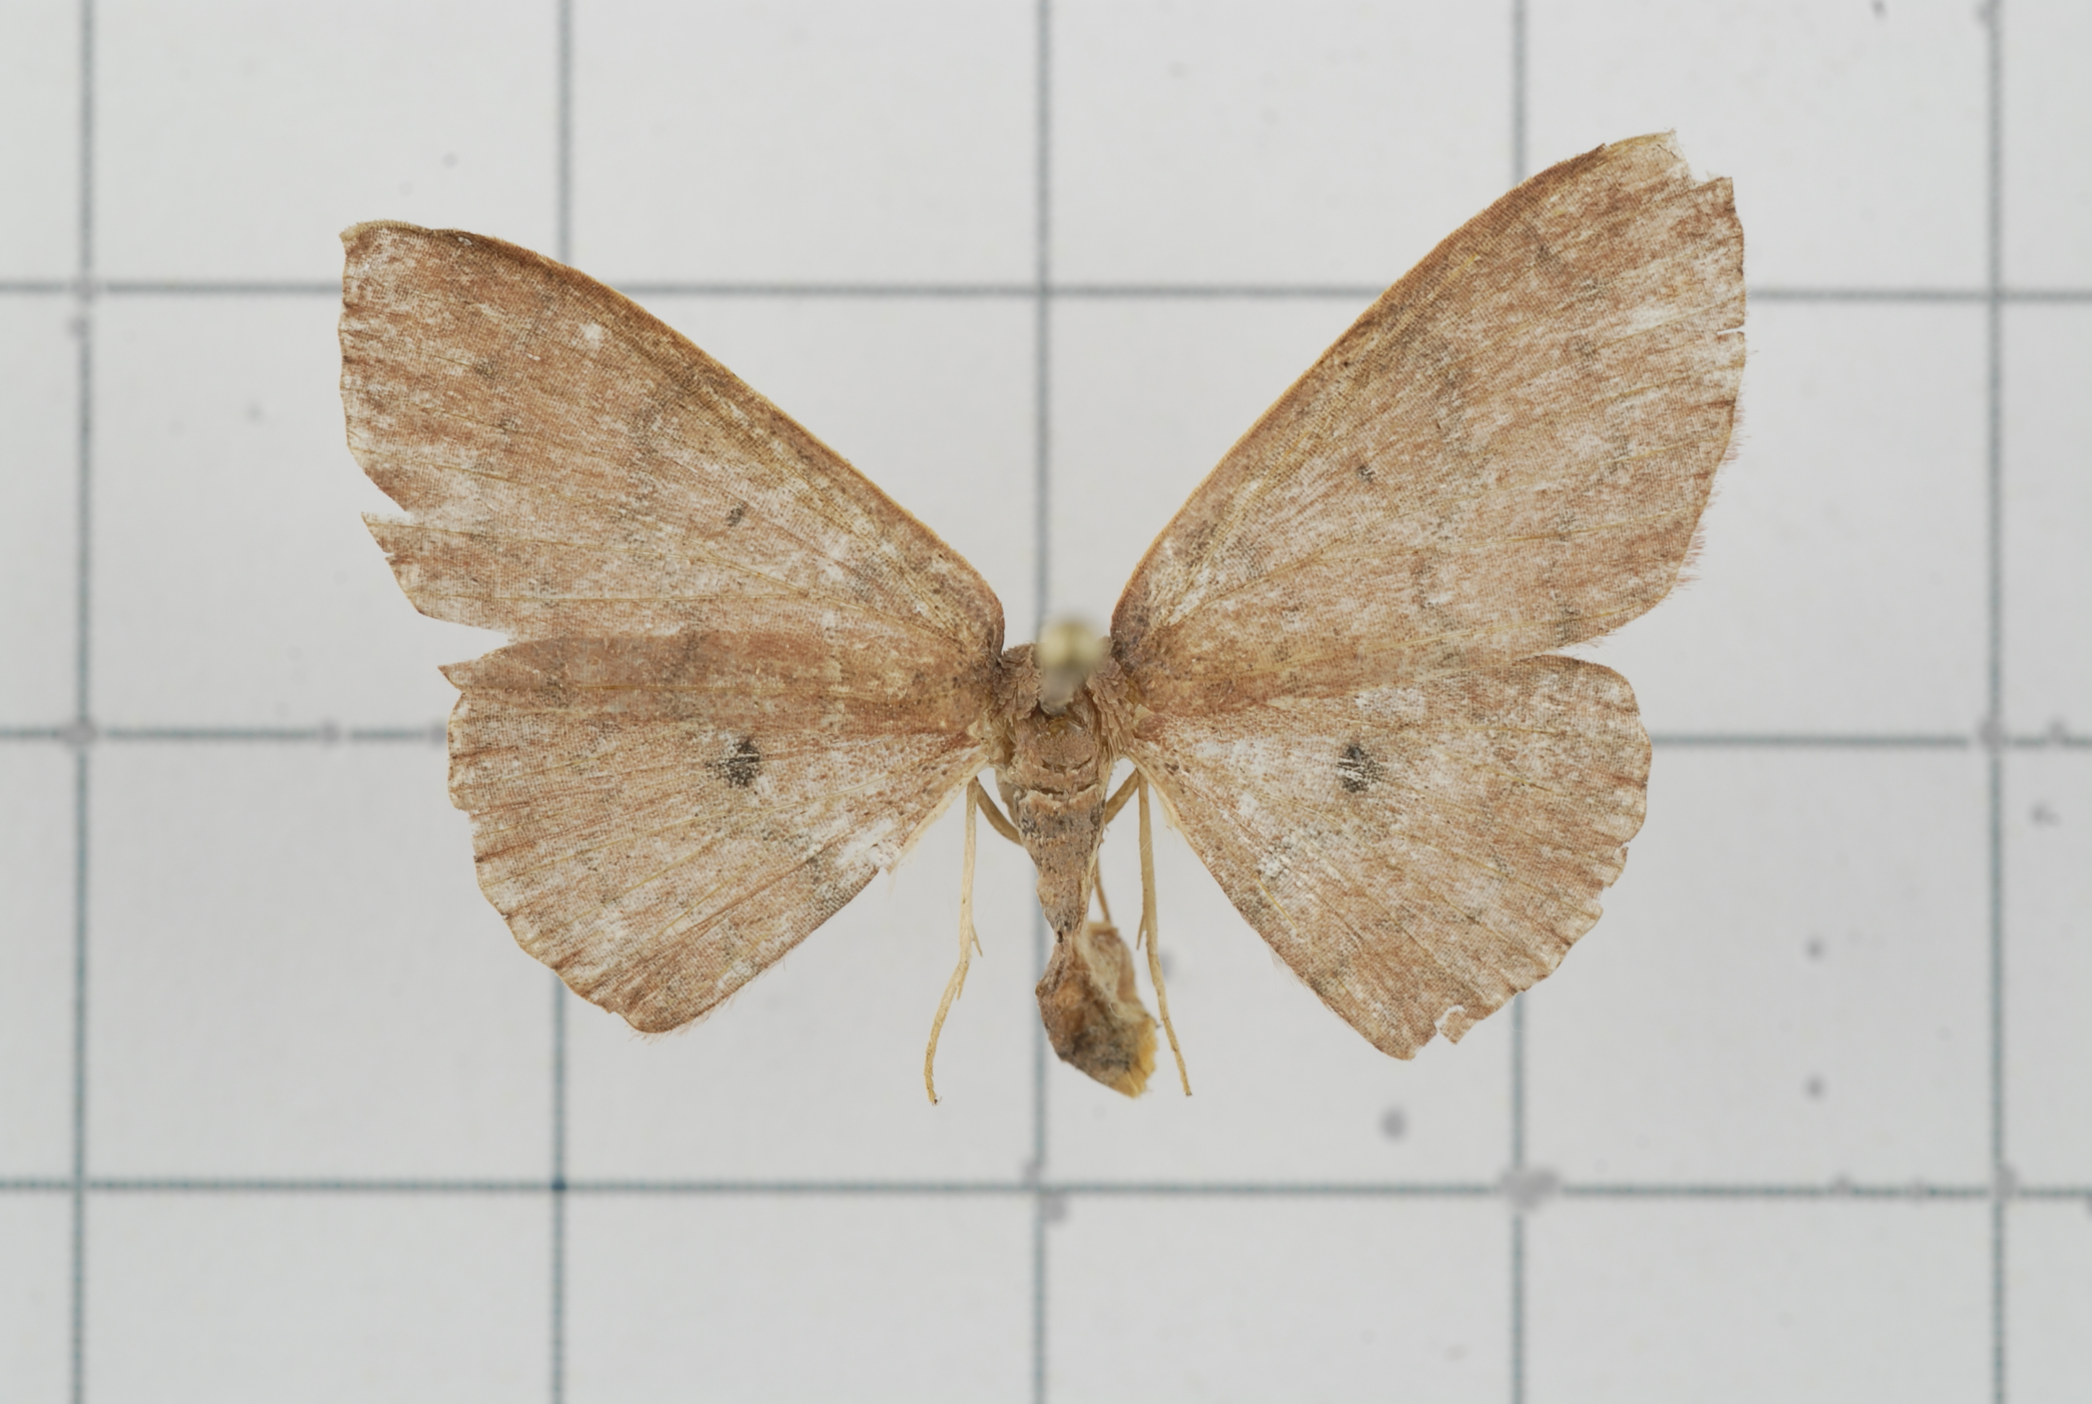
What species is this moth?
Organopoda carnearia carnearia
